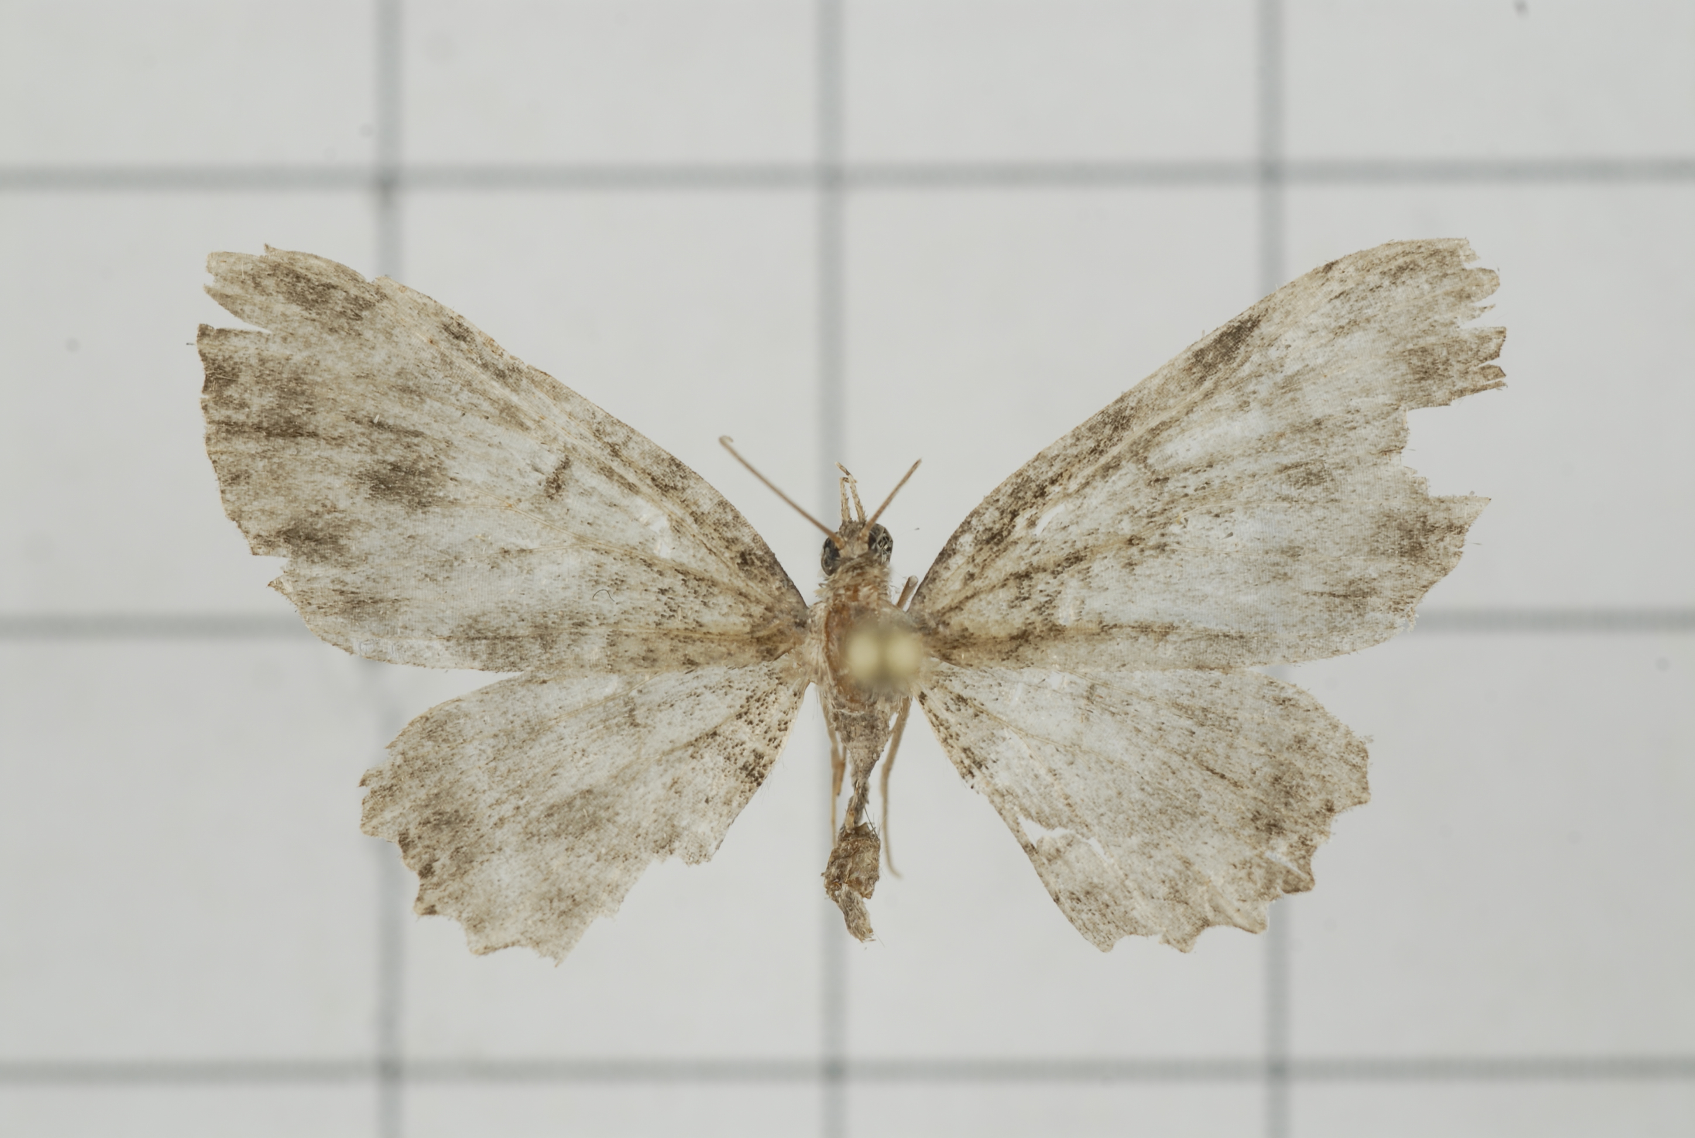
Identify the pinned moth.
Collix ghosha ghosha
